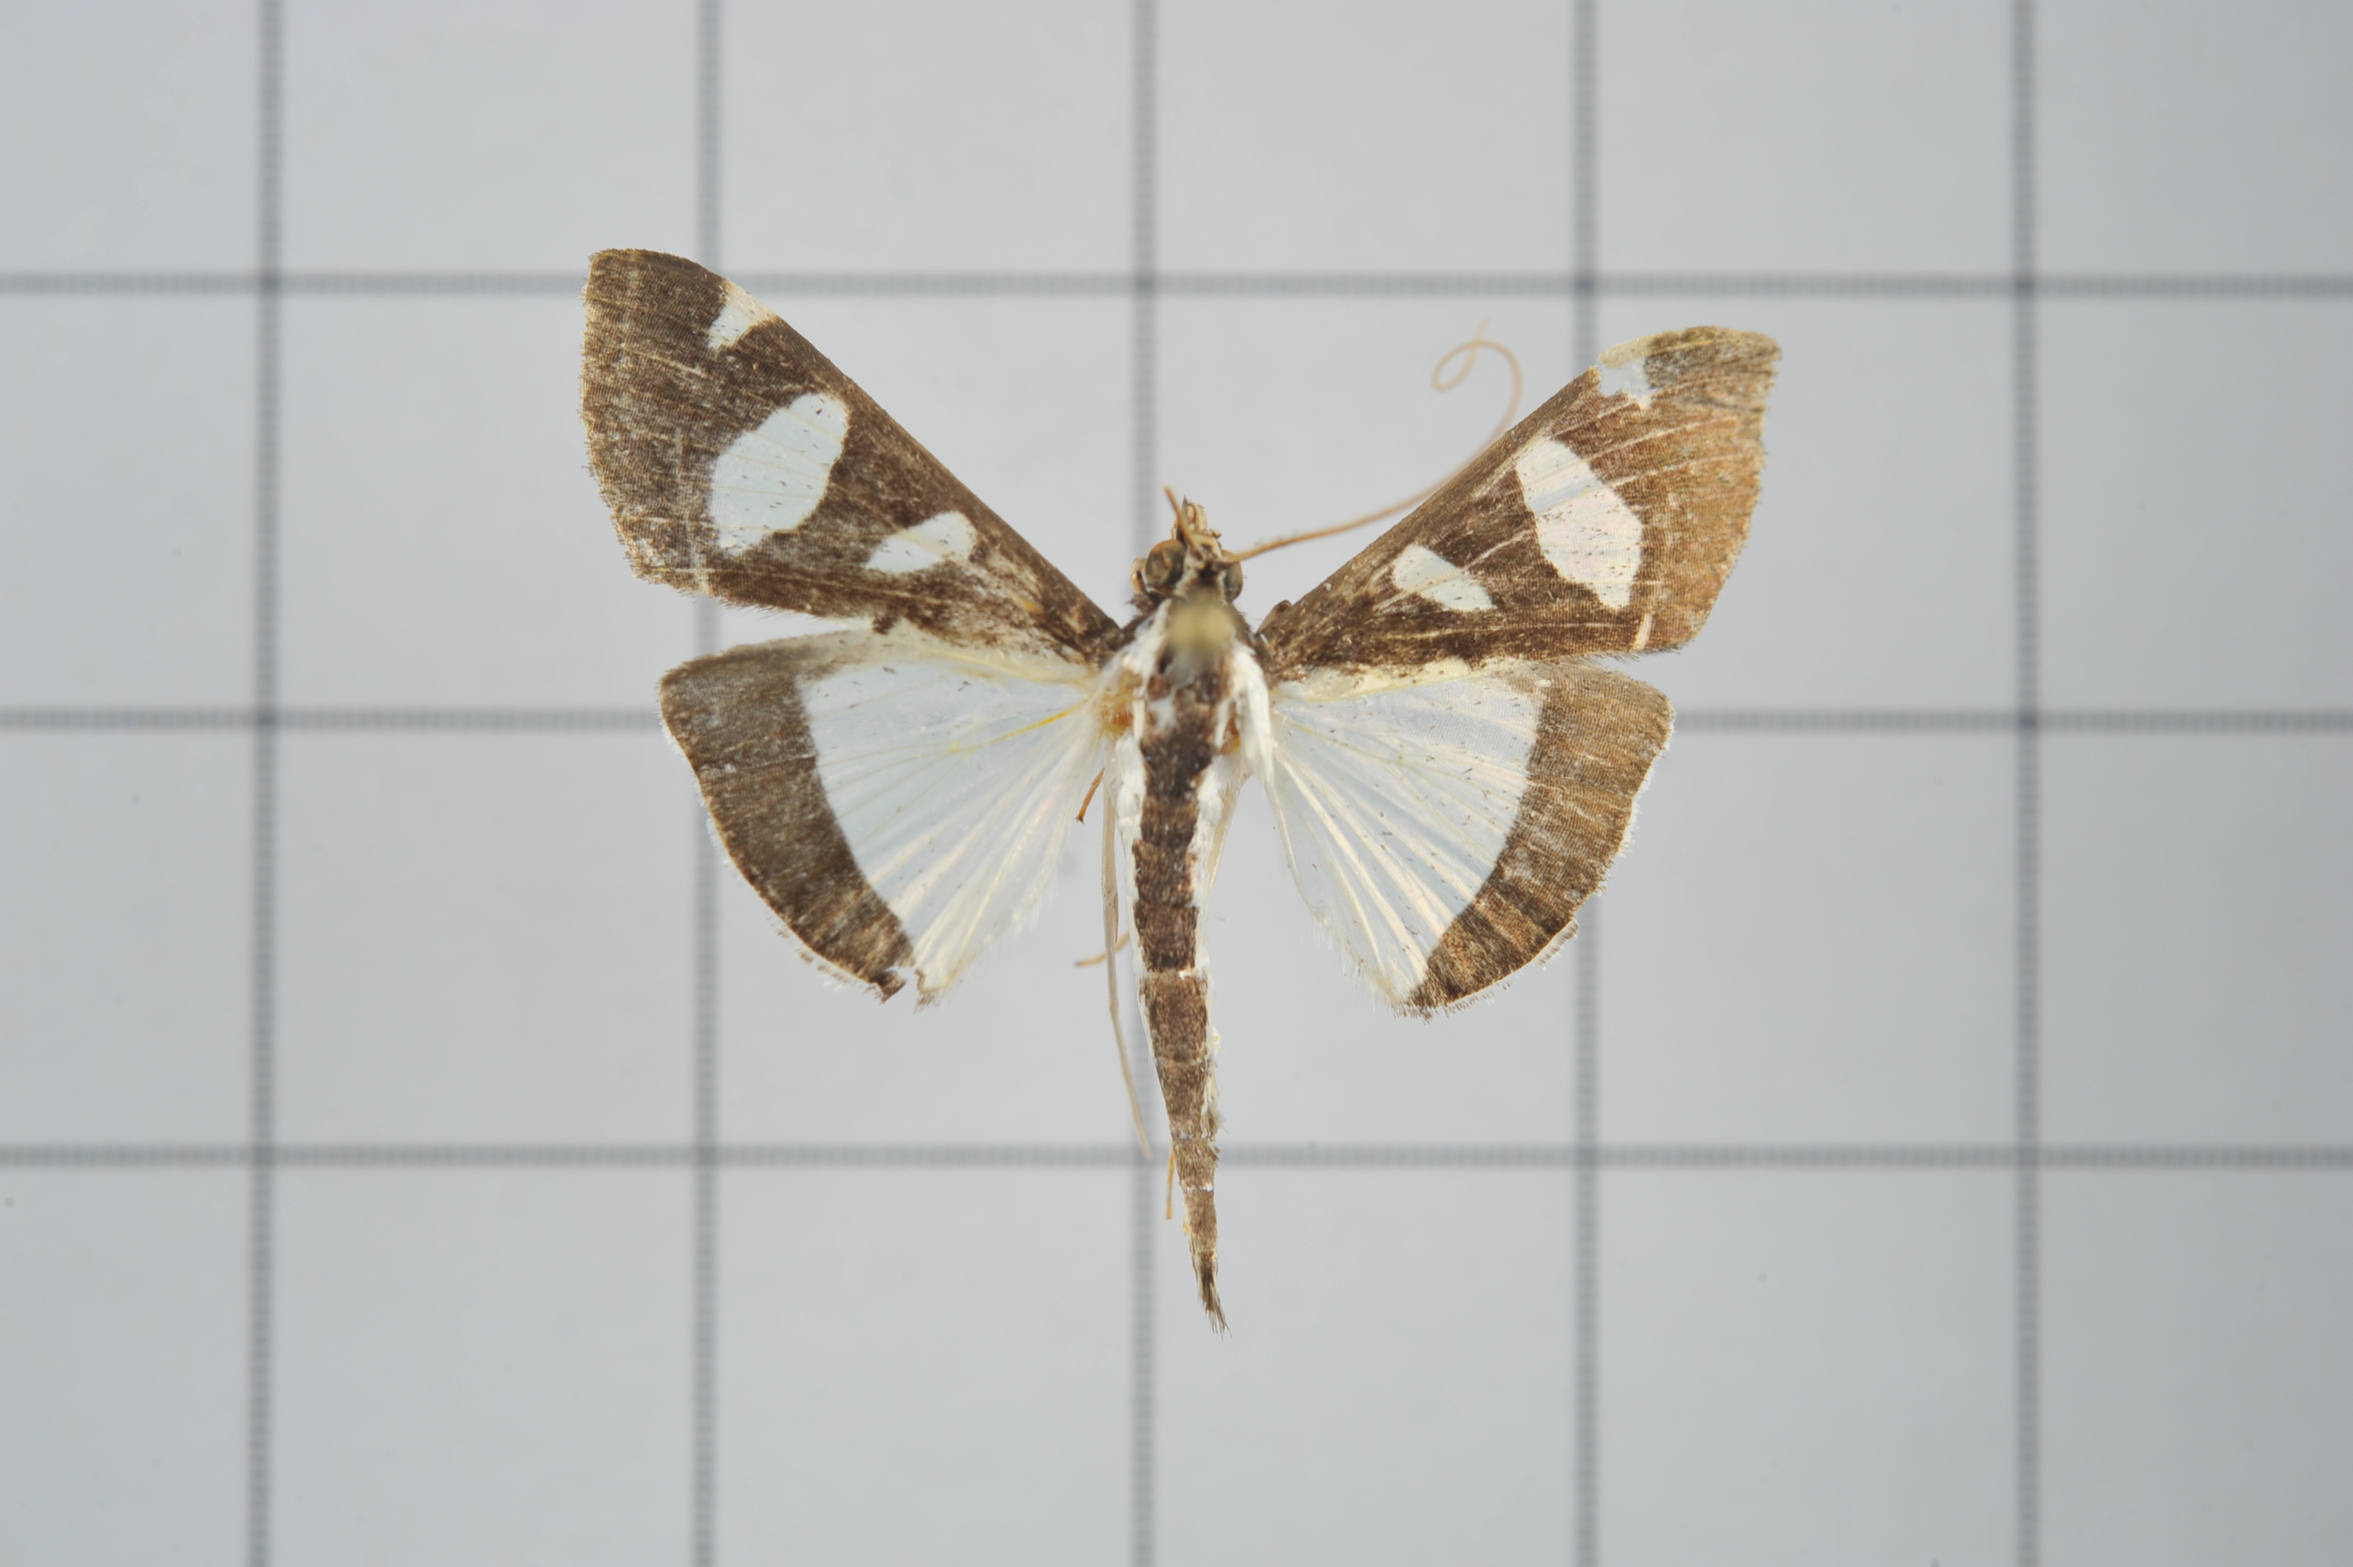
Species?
Glyphodes actorionalis
